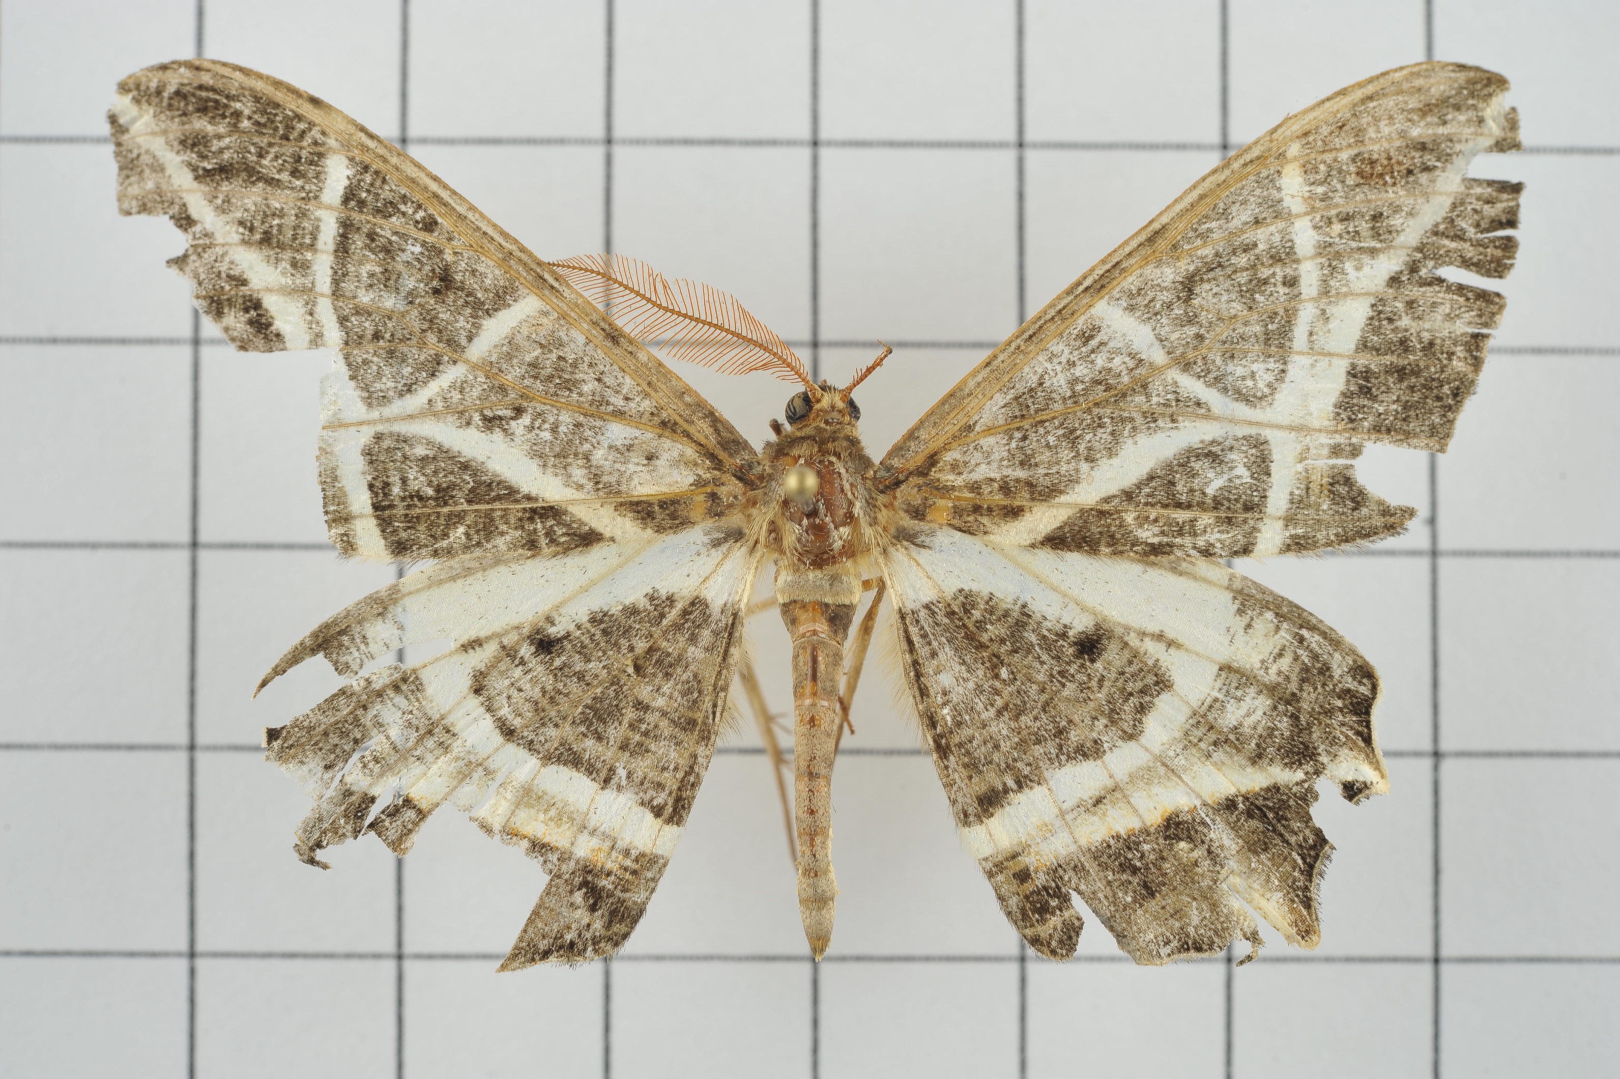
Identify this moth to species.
Mesastrape fulguraria fulguraria
